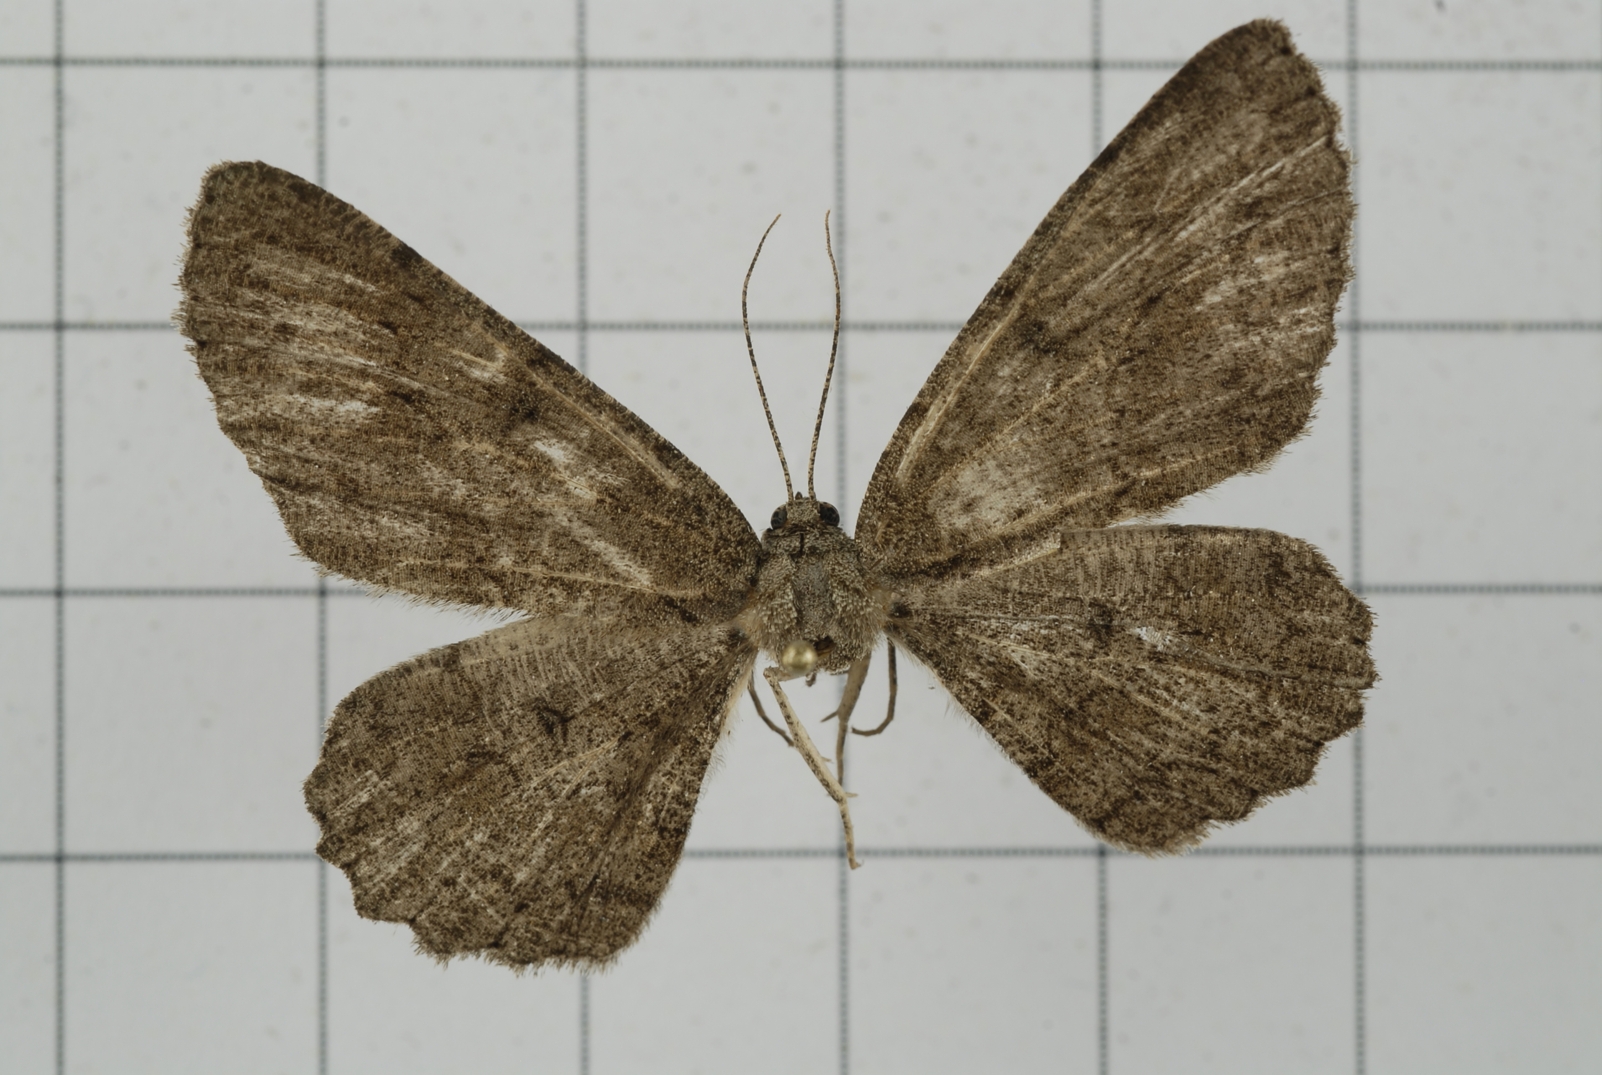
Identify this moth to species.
Hypomecis punctinalis glos
